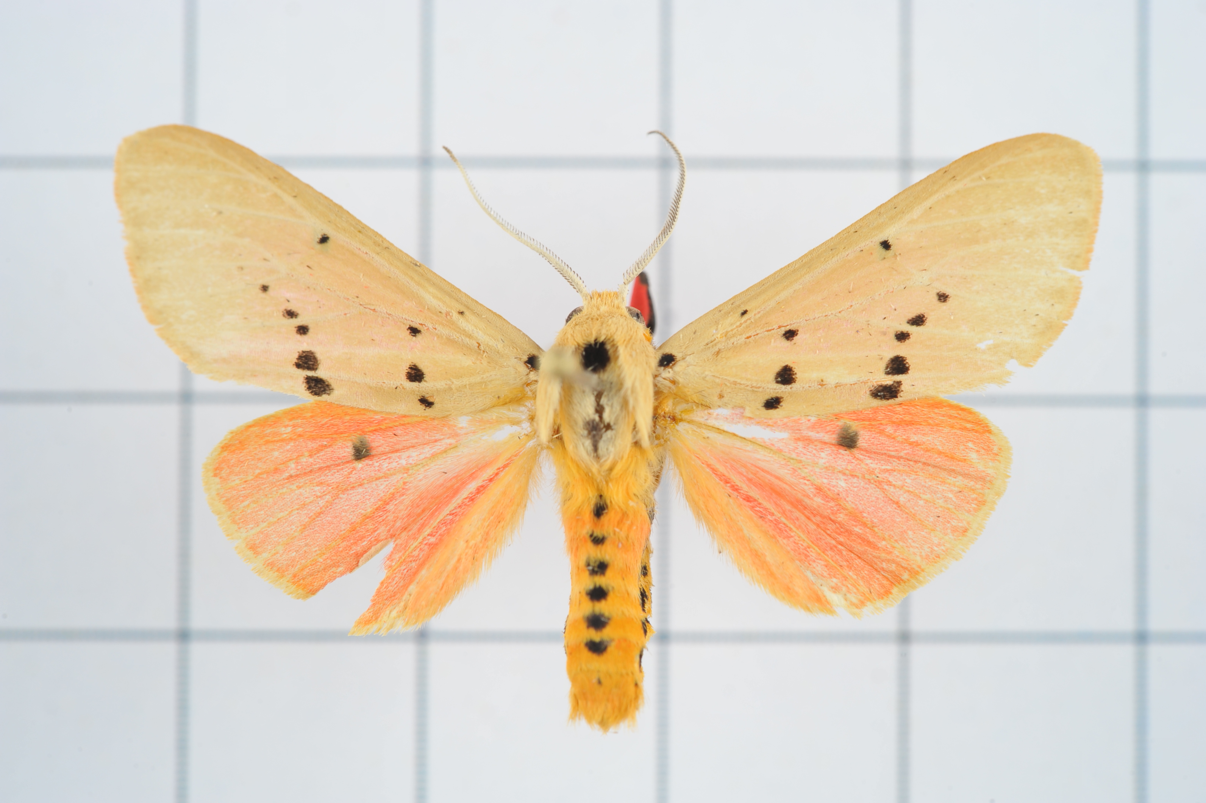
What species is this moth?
Spilarctia postrubida
